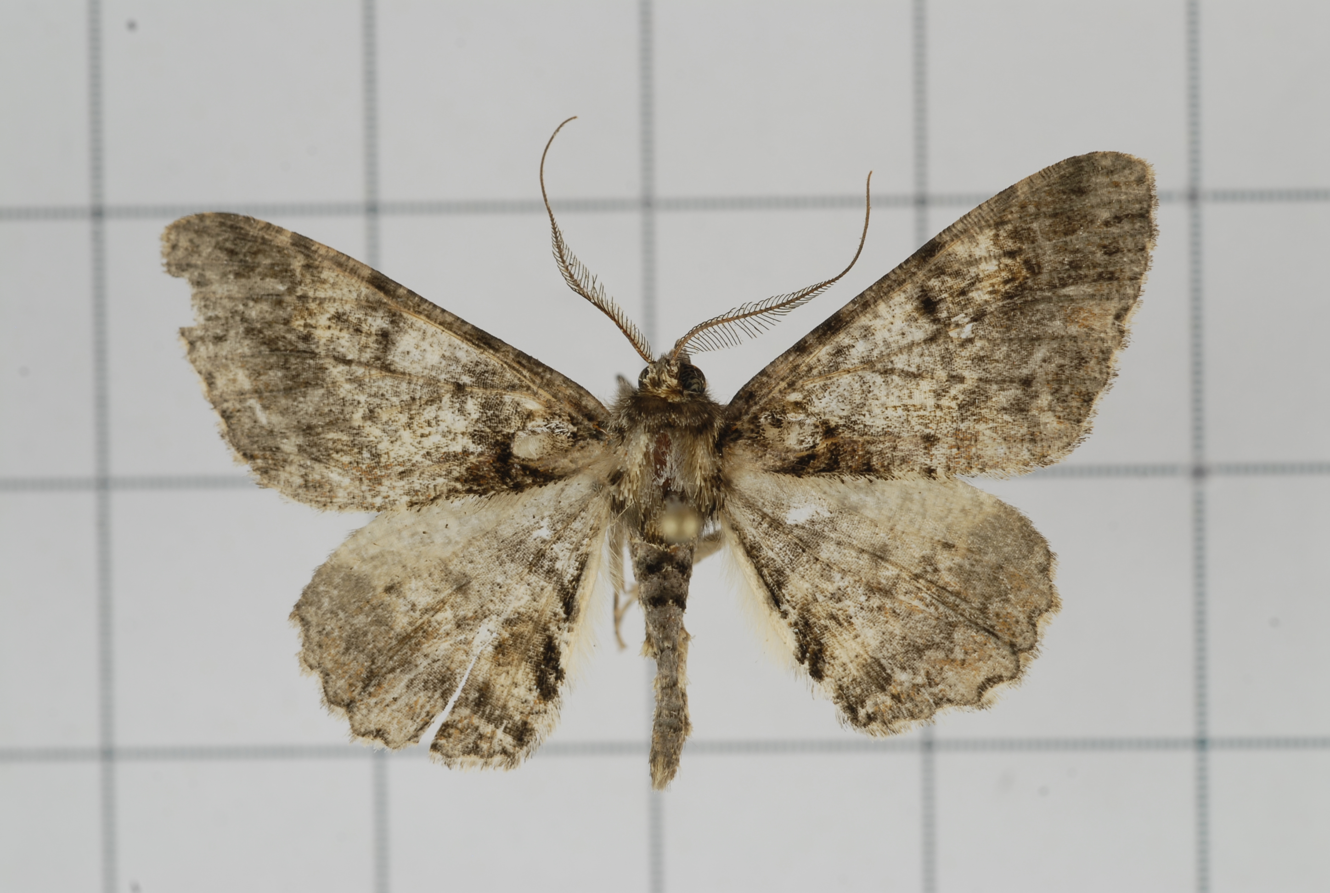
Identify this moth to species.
Alcis taiwanovariegata
